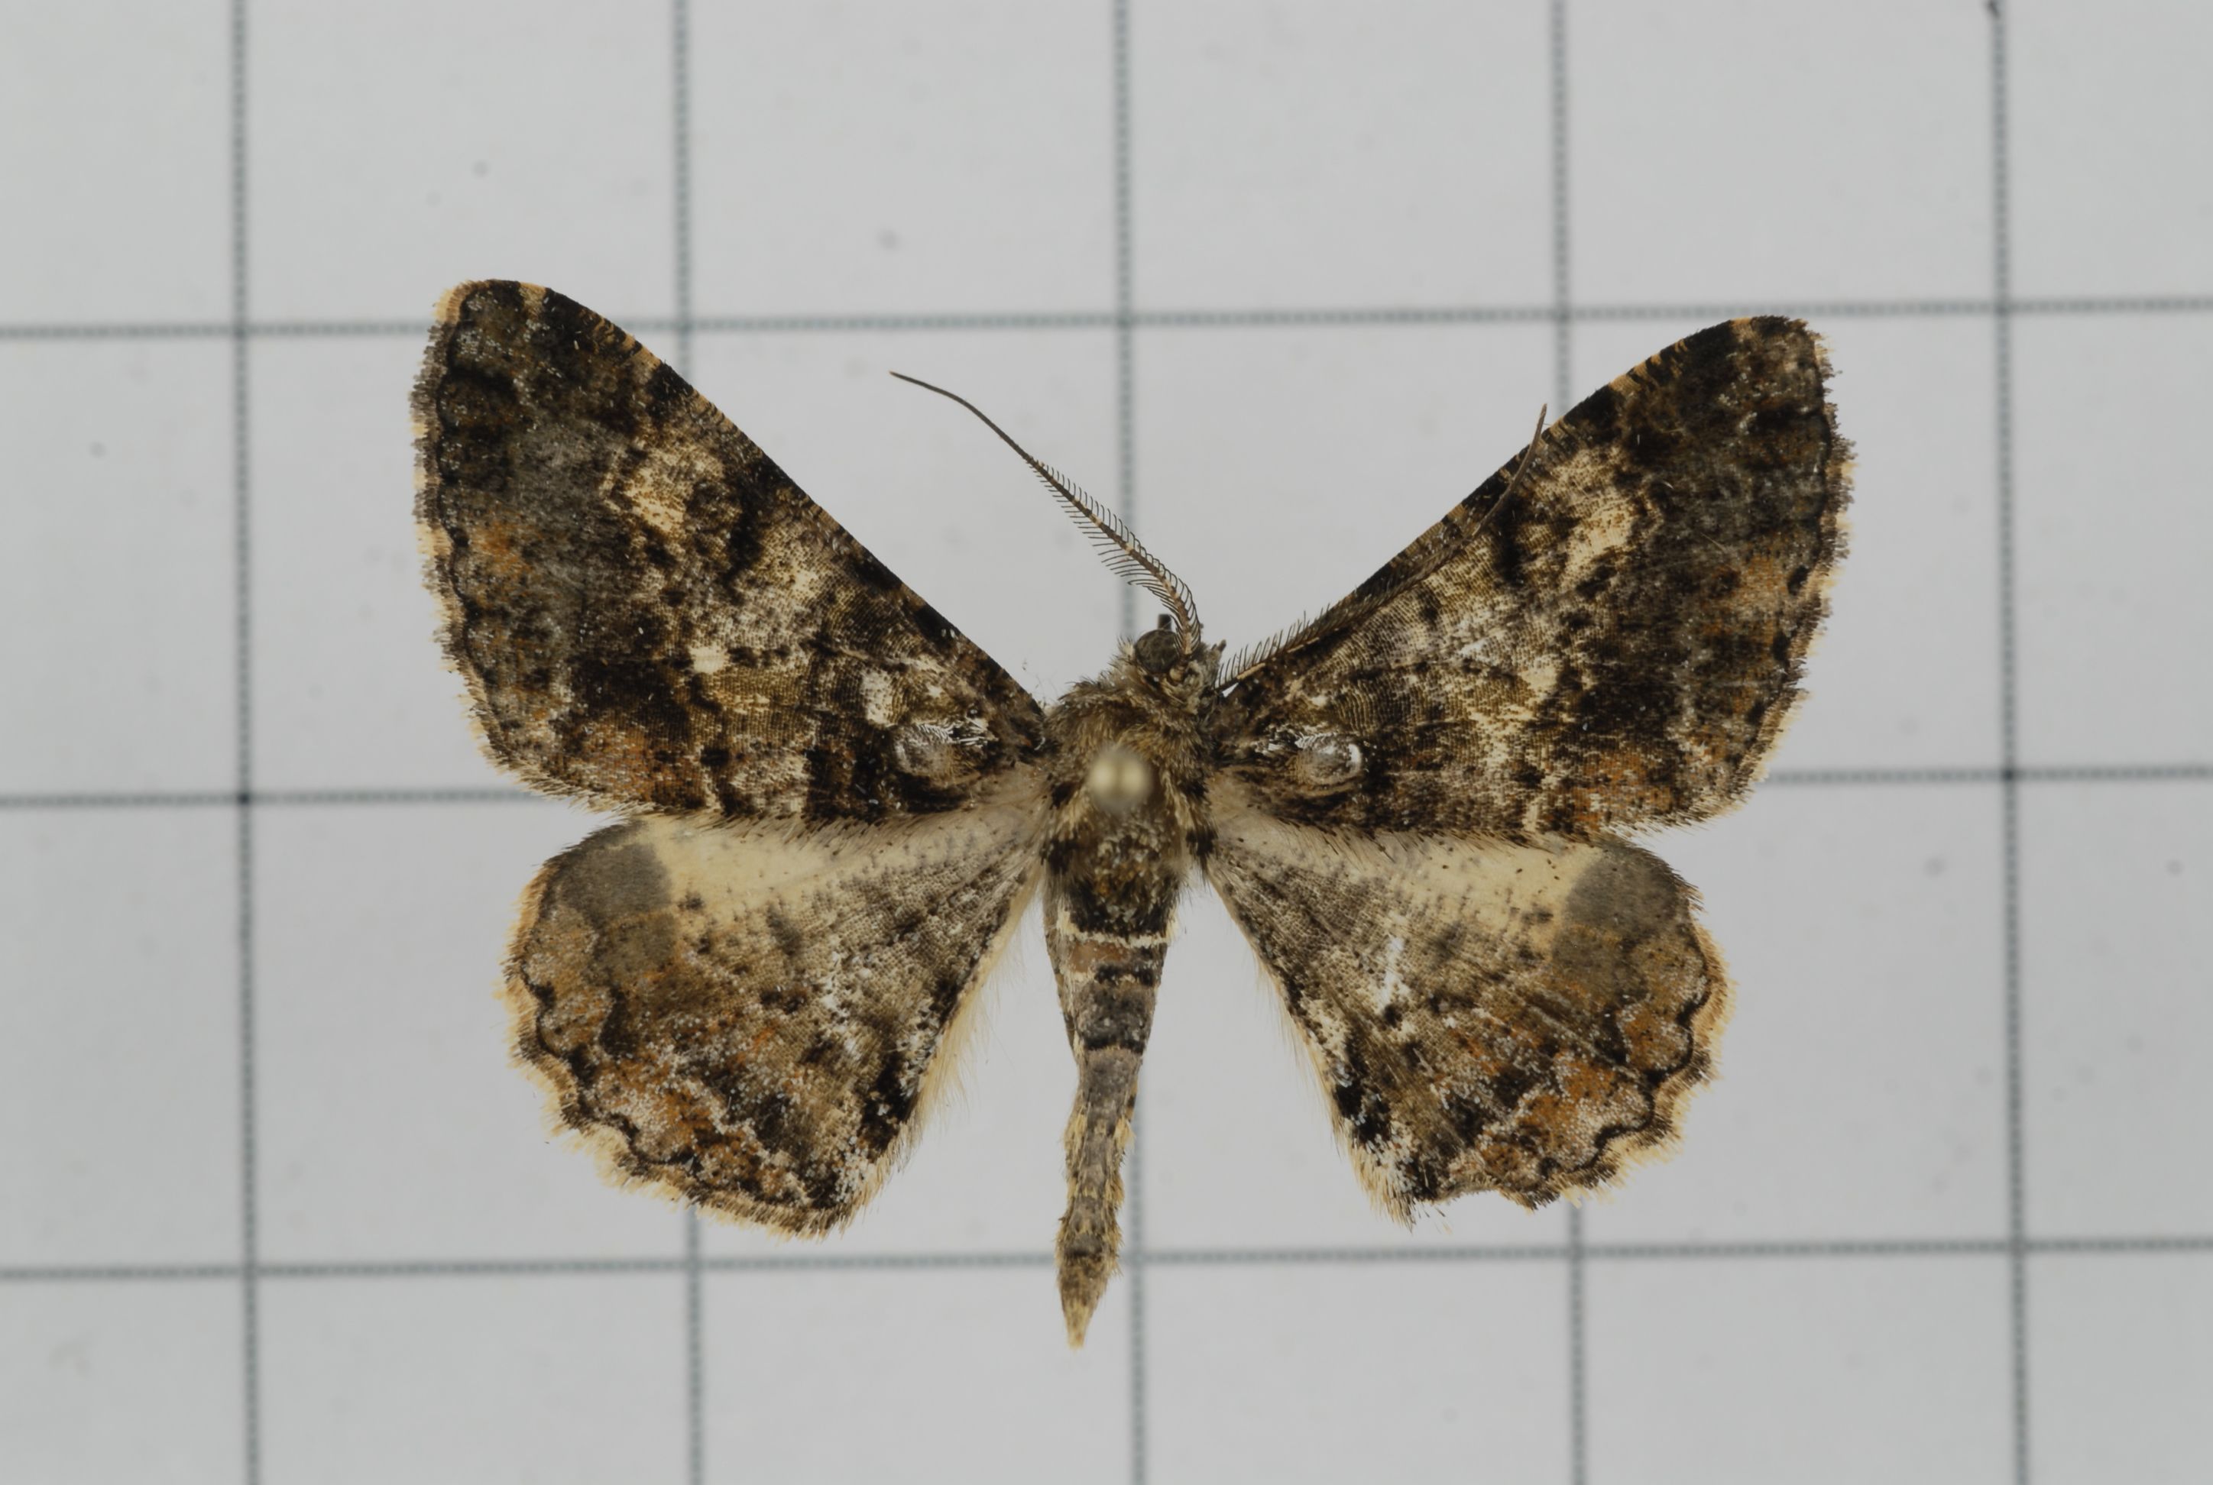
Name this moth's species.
Alcis taiwanovariegata
